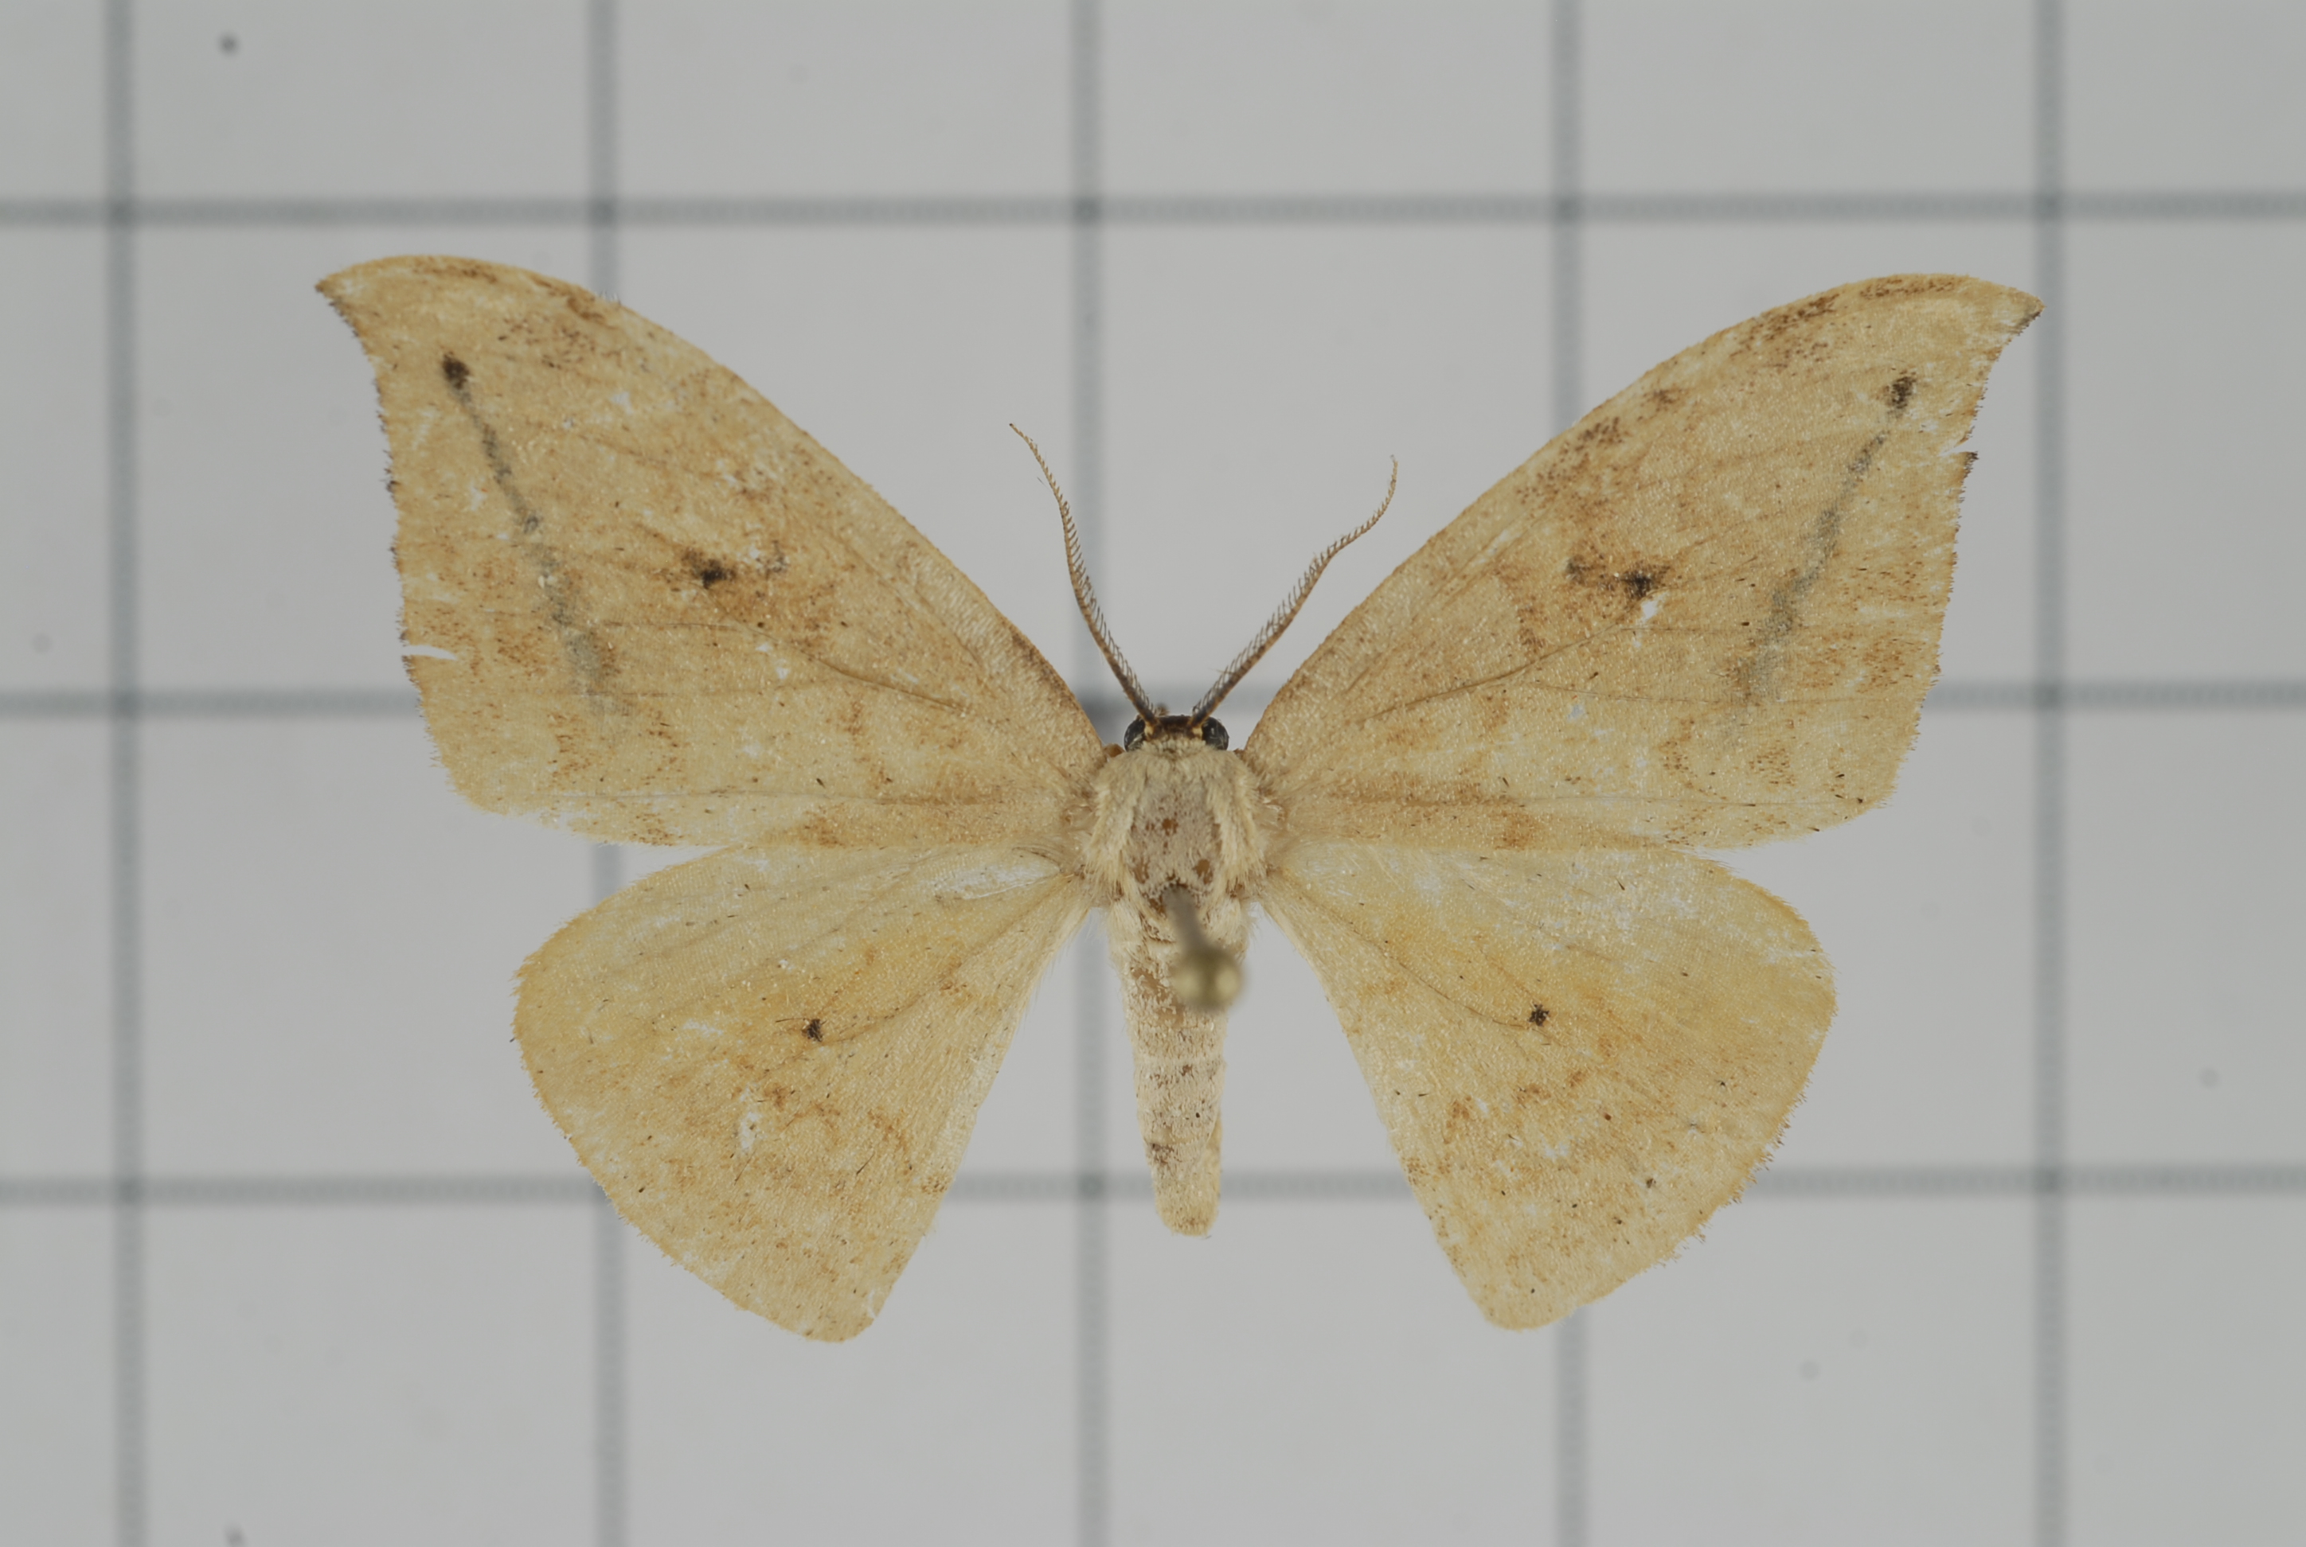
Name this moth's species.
Strepsigonia diluta
